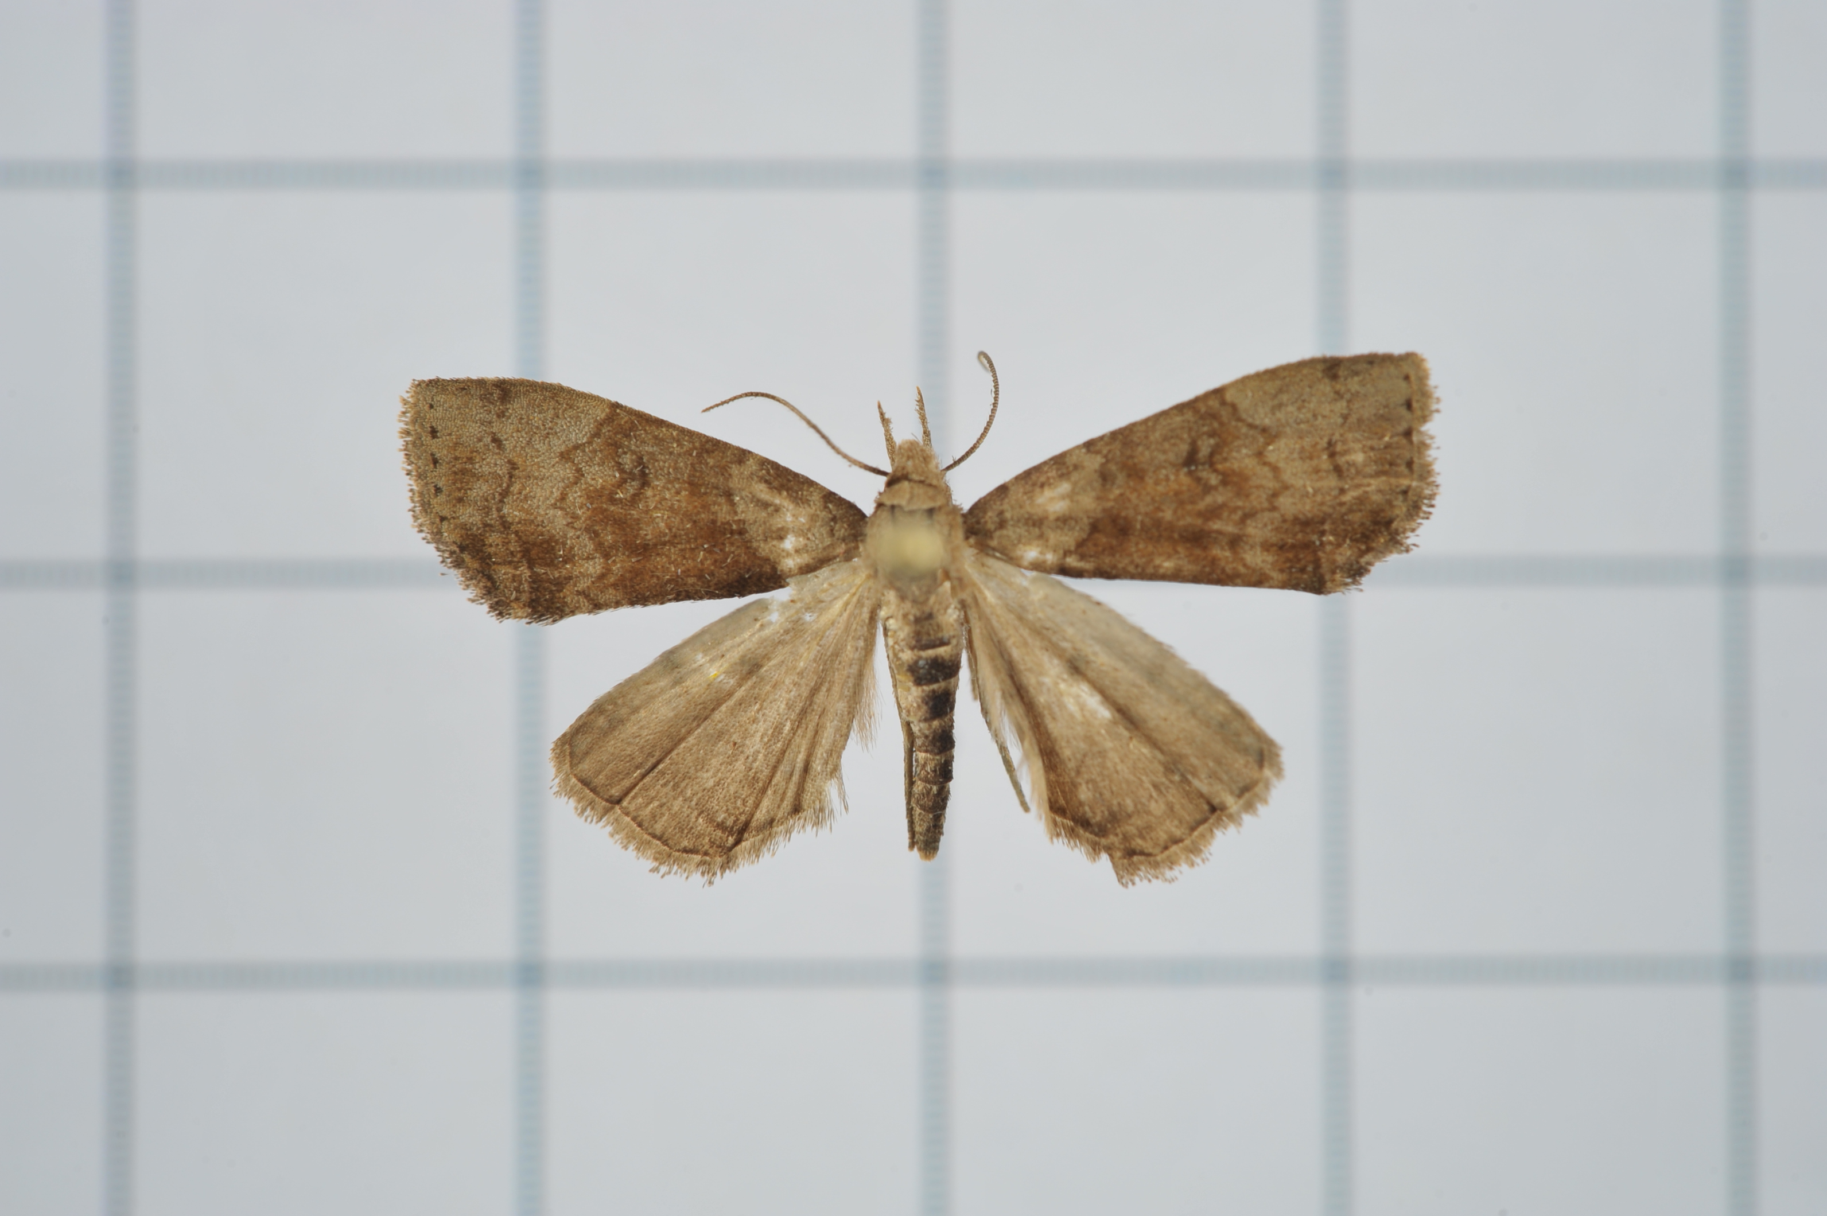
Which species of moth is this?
Herminia kurokoi
